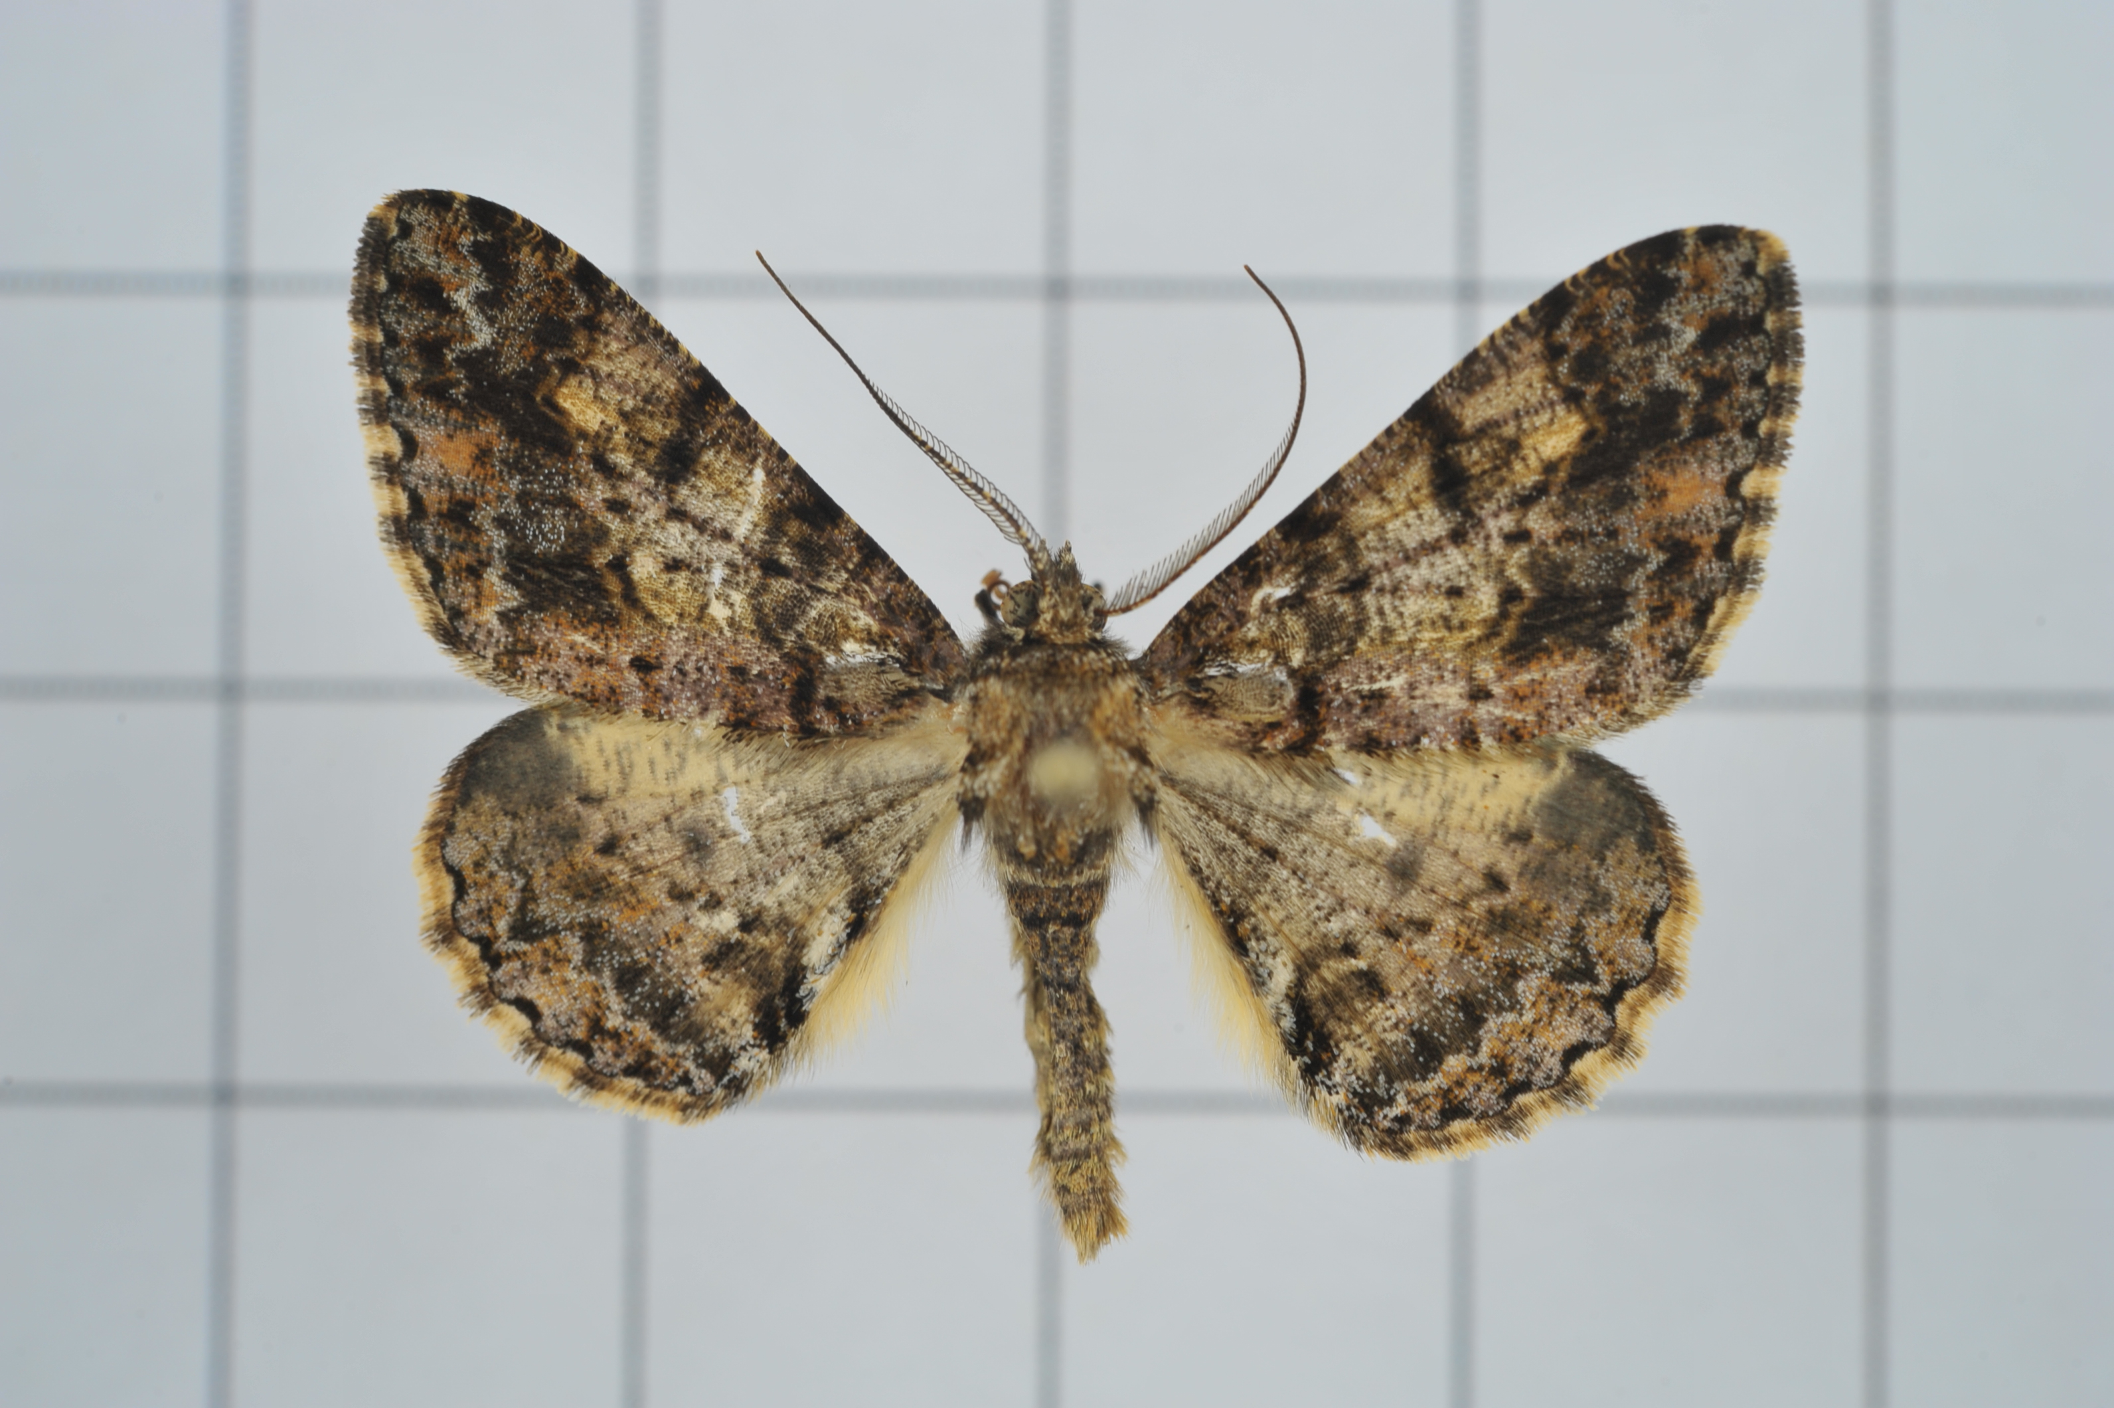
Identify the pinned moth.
Alcis taiwanovariegata
